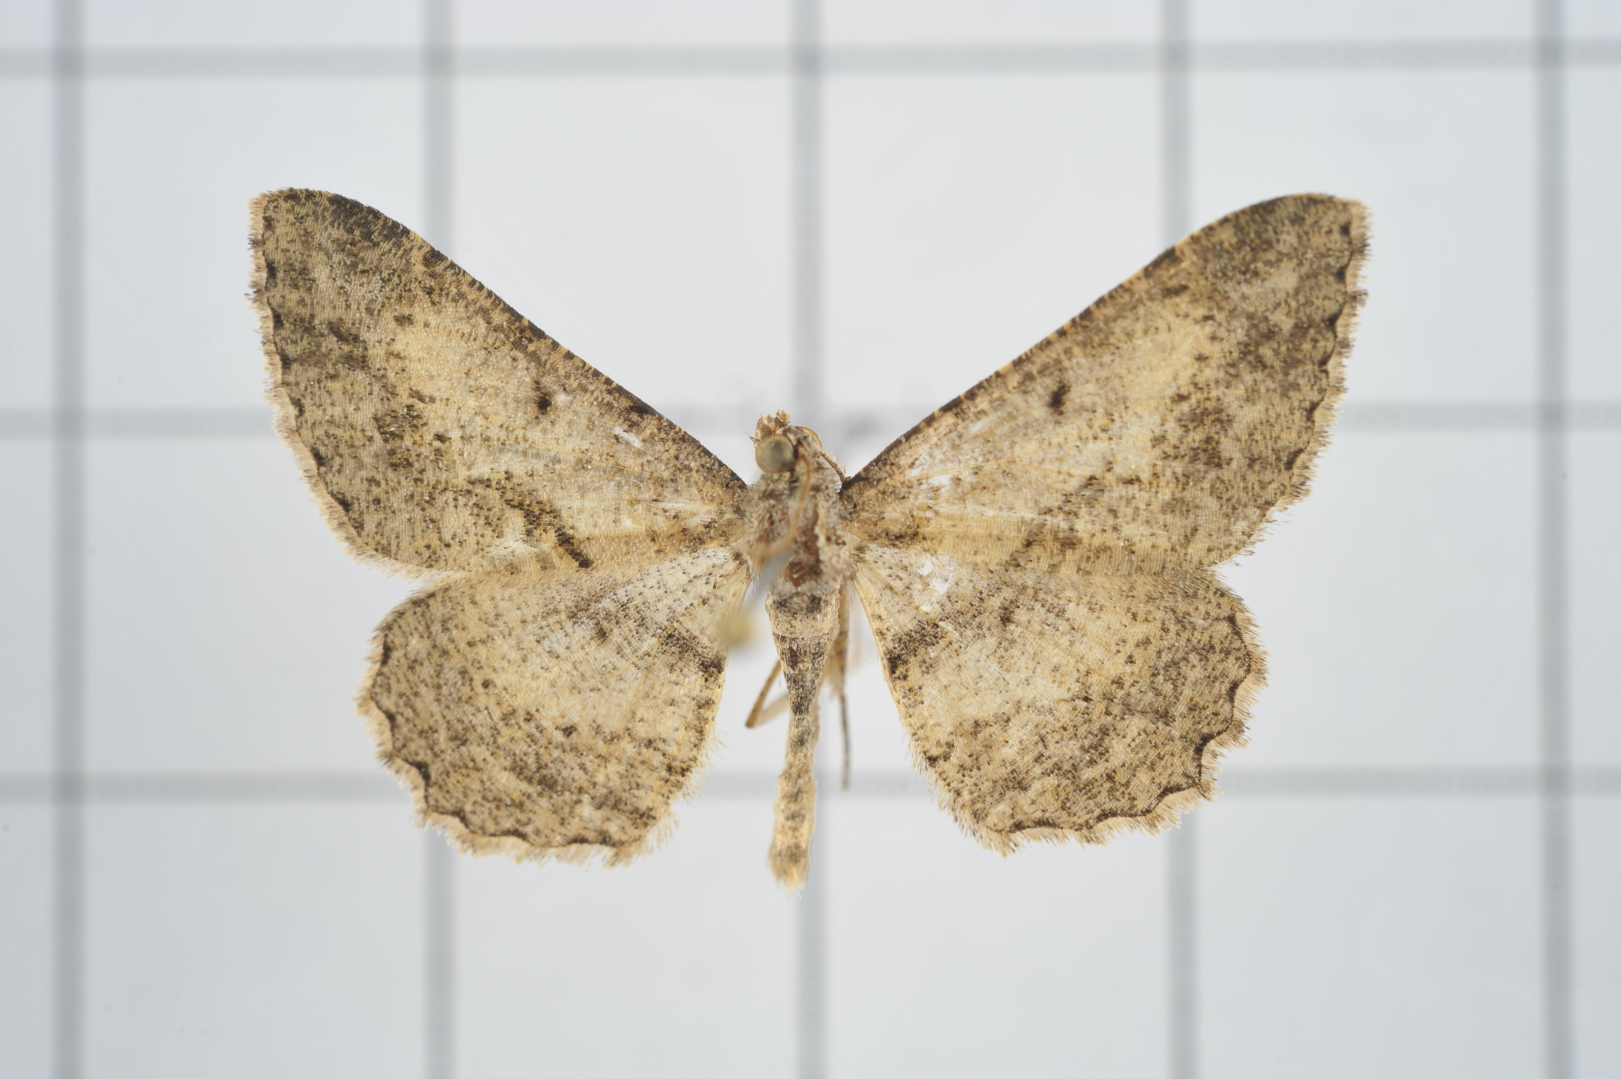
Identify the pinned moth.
Psilalcis breta rantaizana
